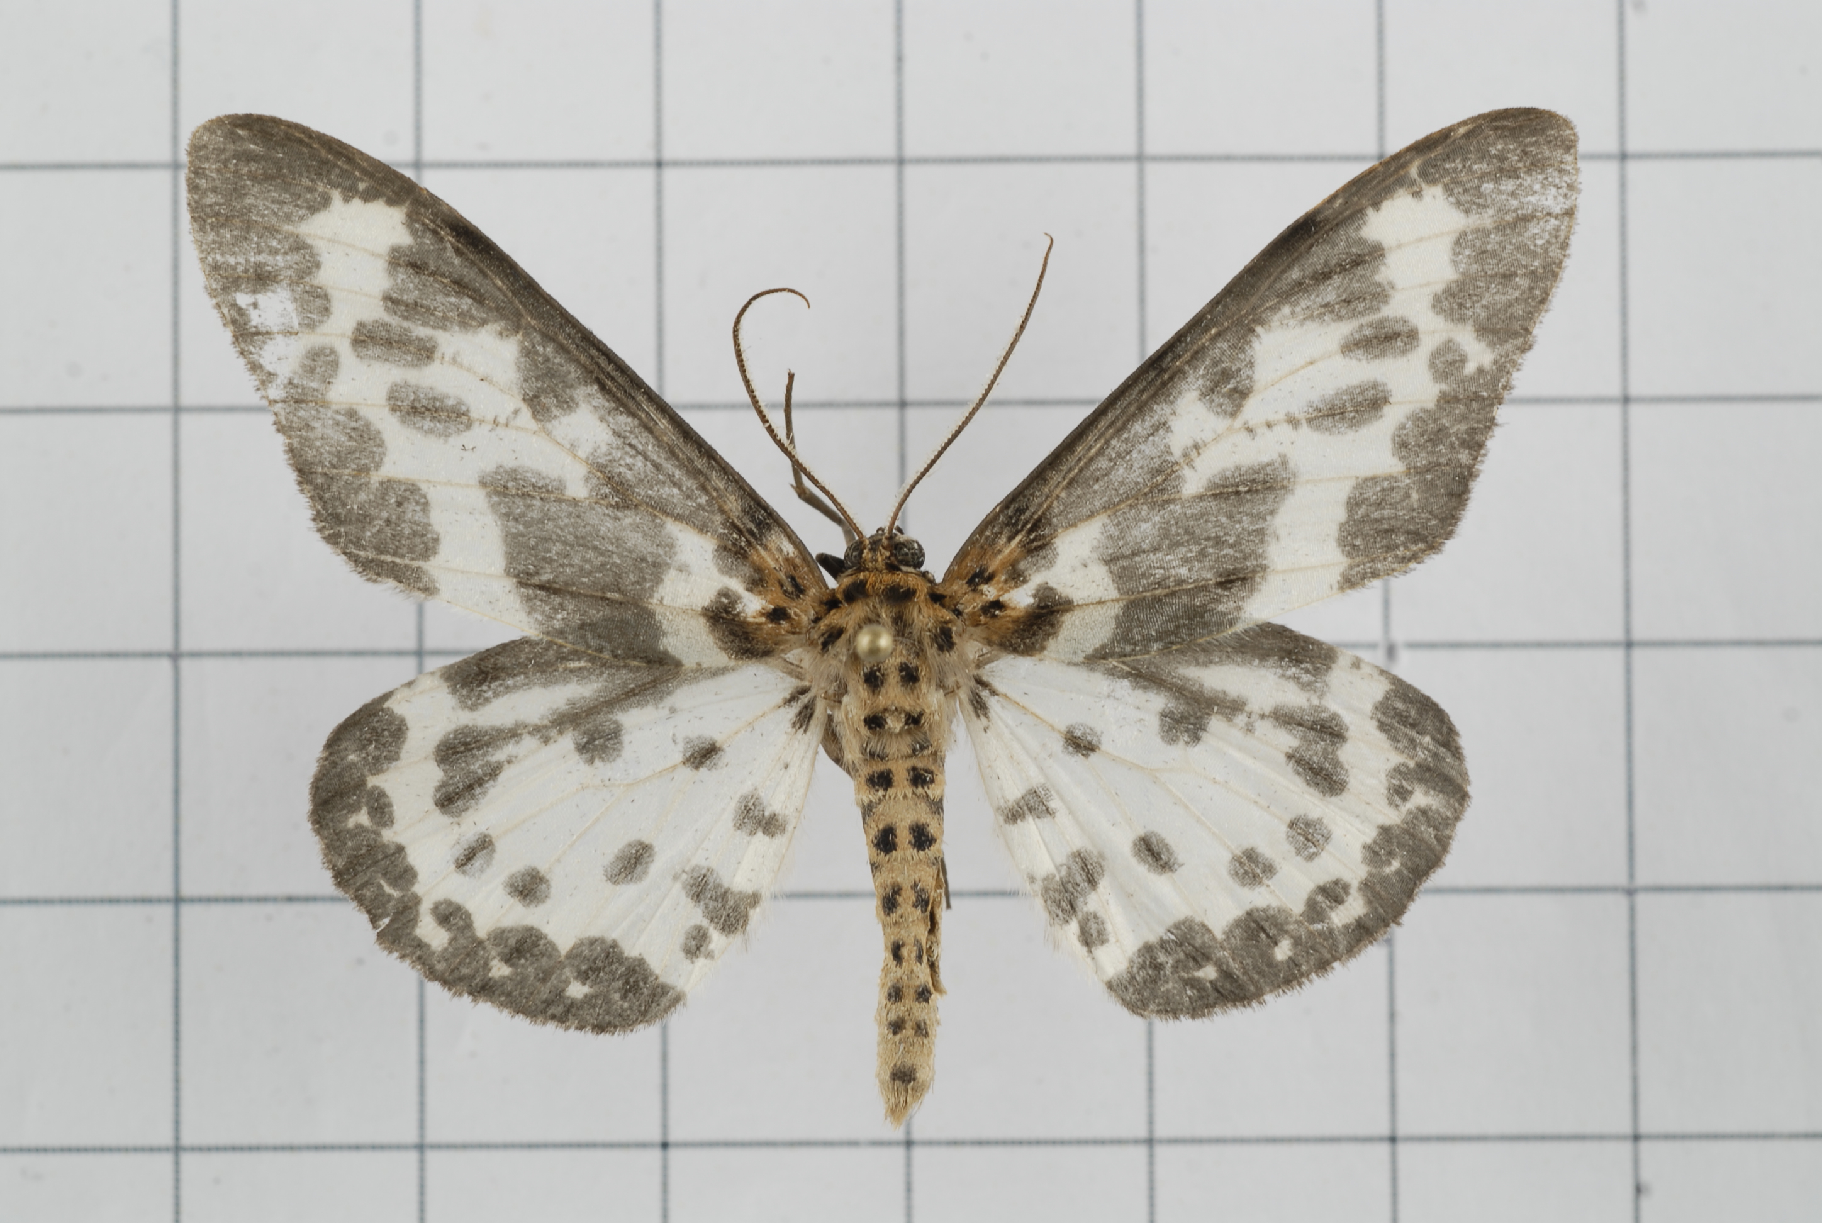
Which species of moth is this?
Percnia longitermen
